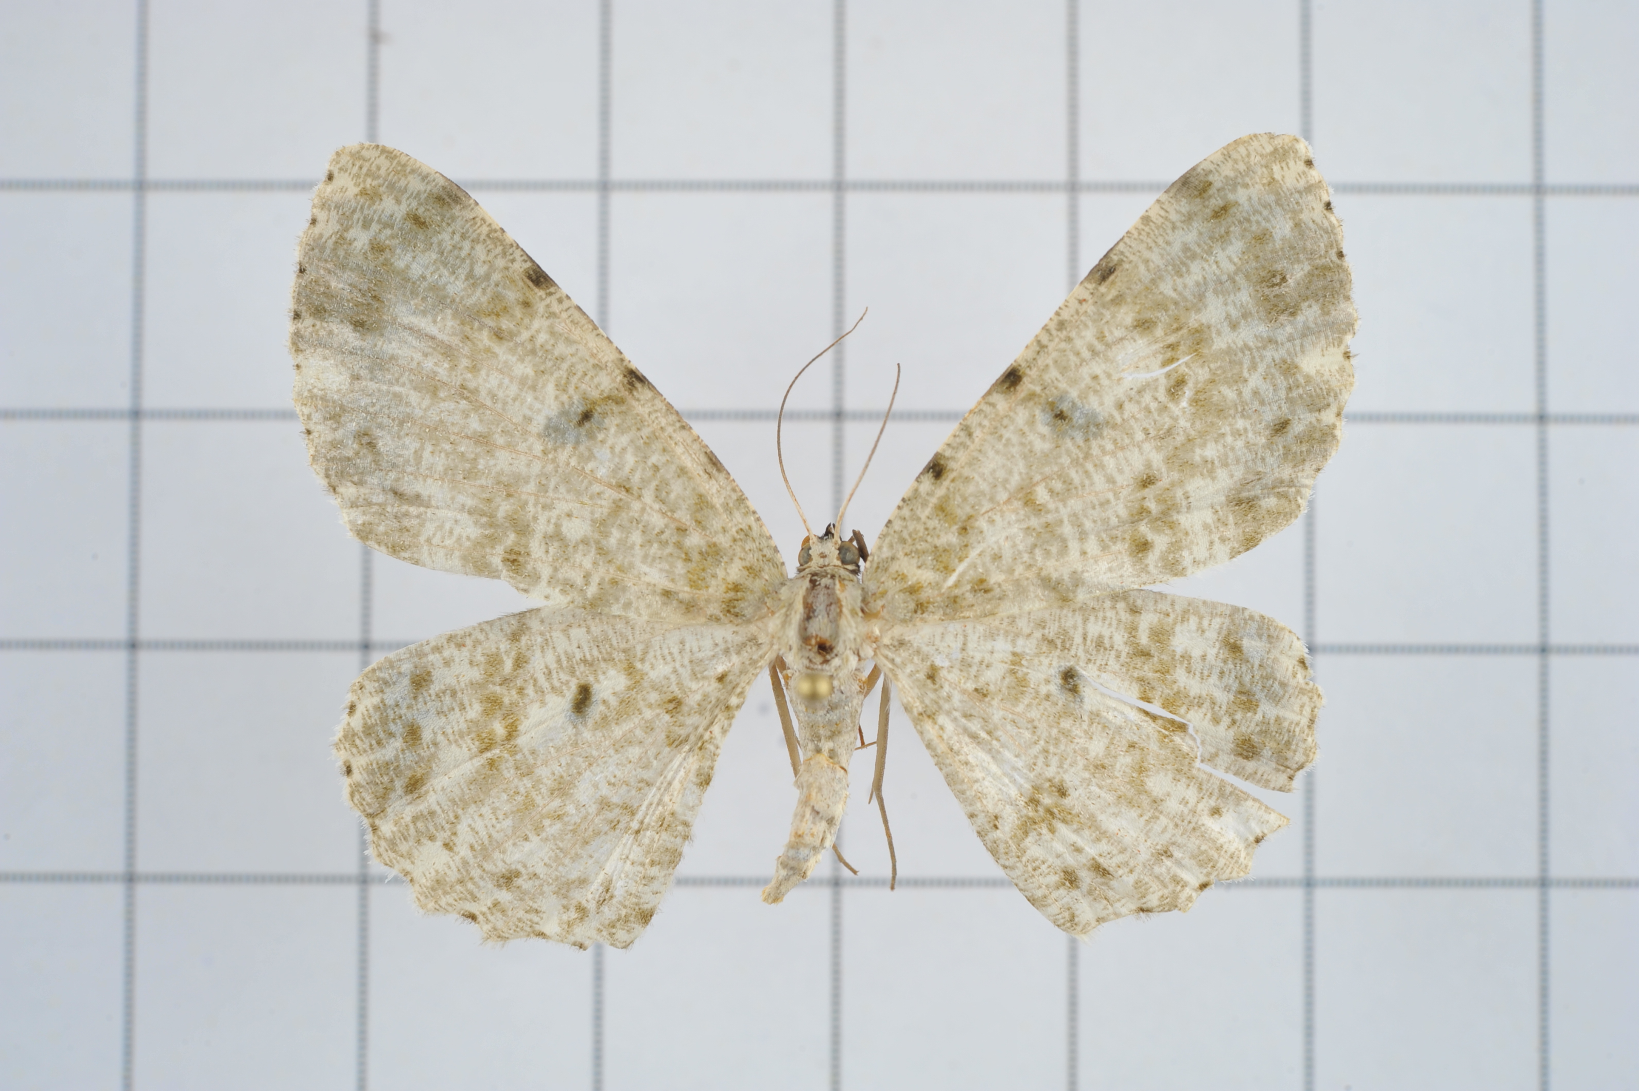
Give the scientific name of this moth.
Catoria sublavaria
